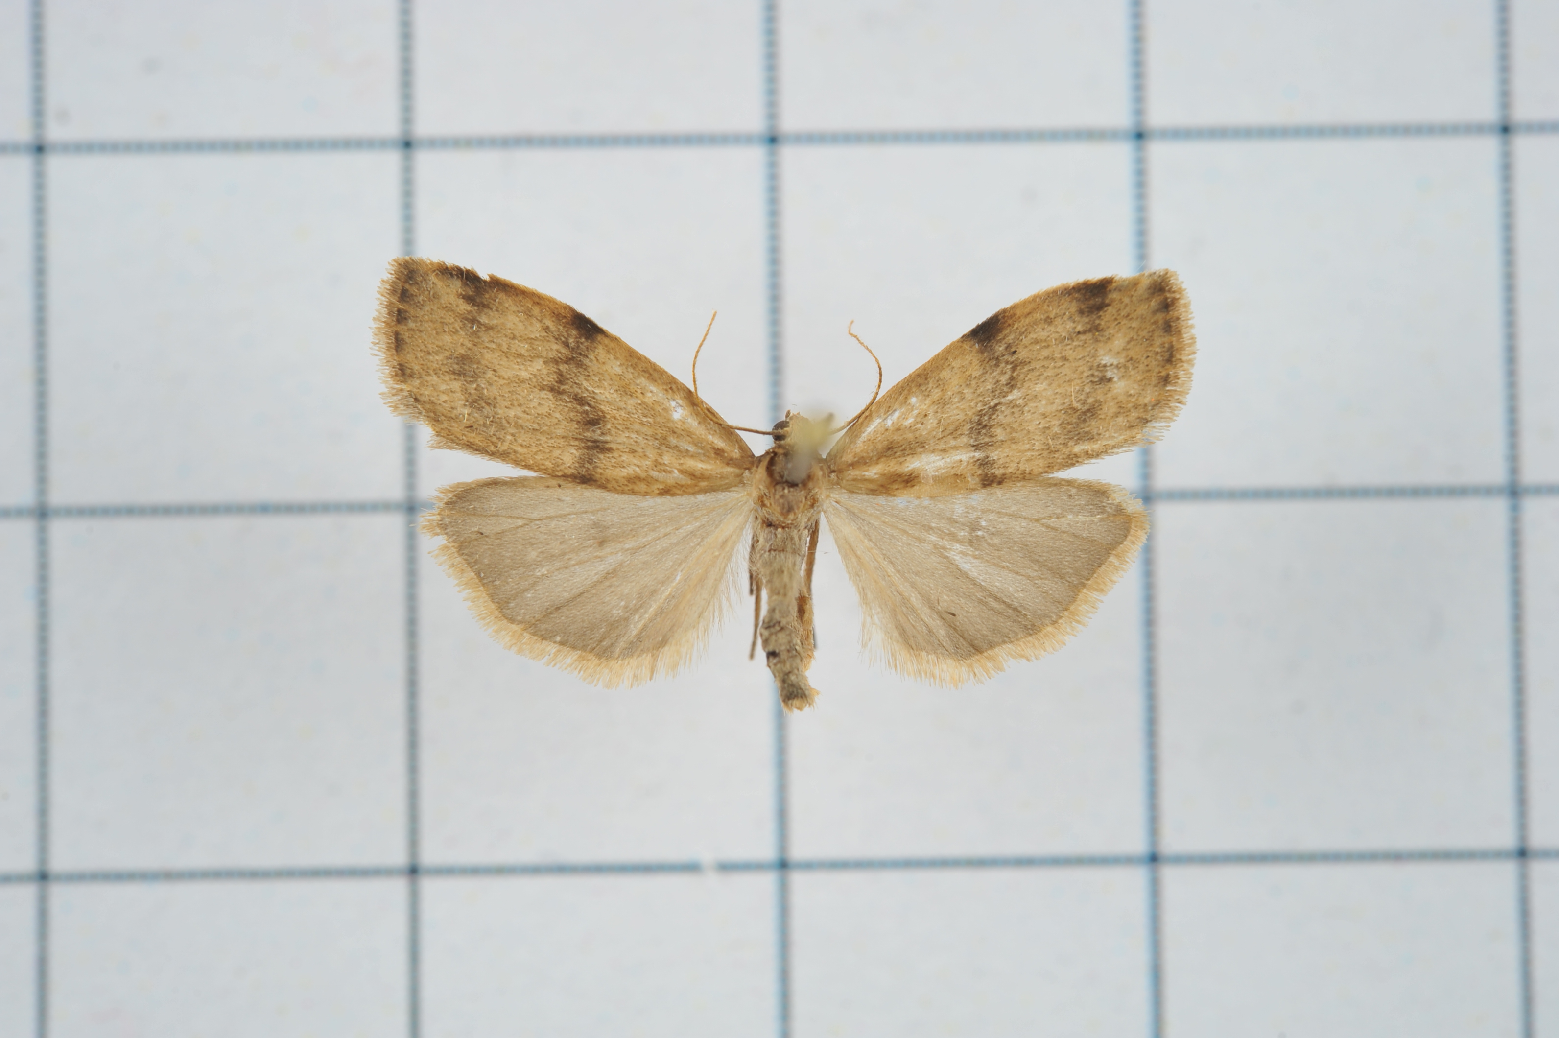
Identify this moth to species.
Mithuna arizana
